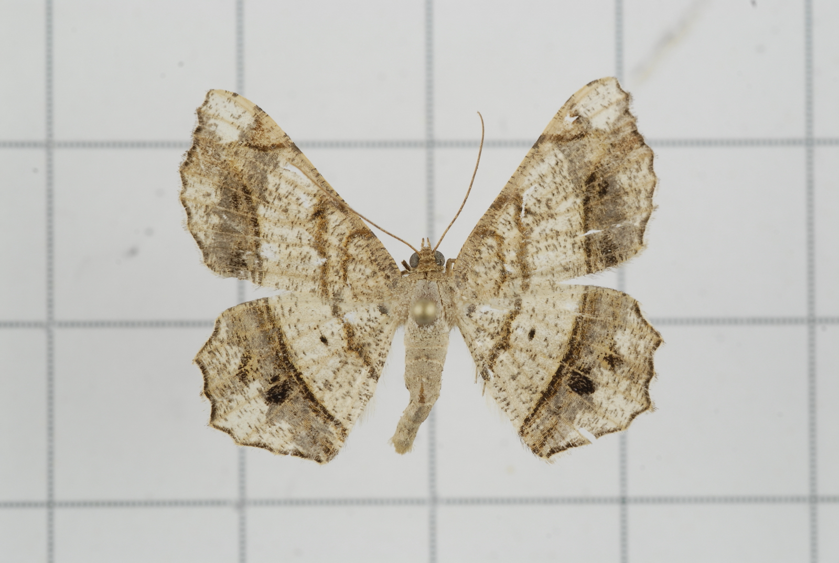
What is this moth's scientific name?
Chiasmia intermediaria
